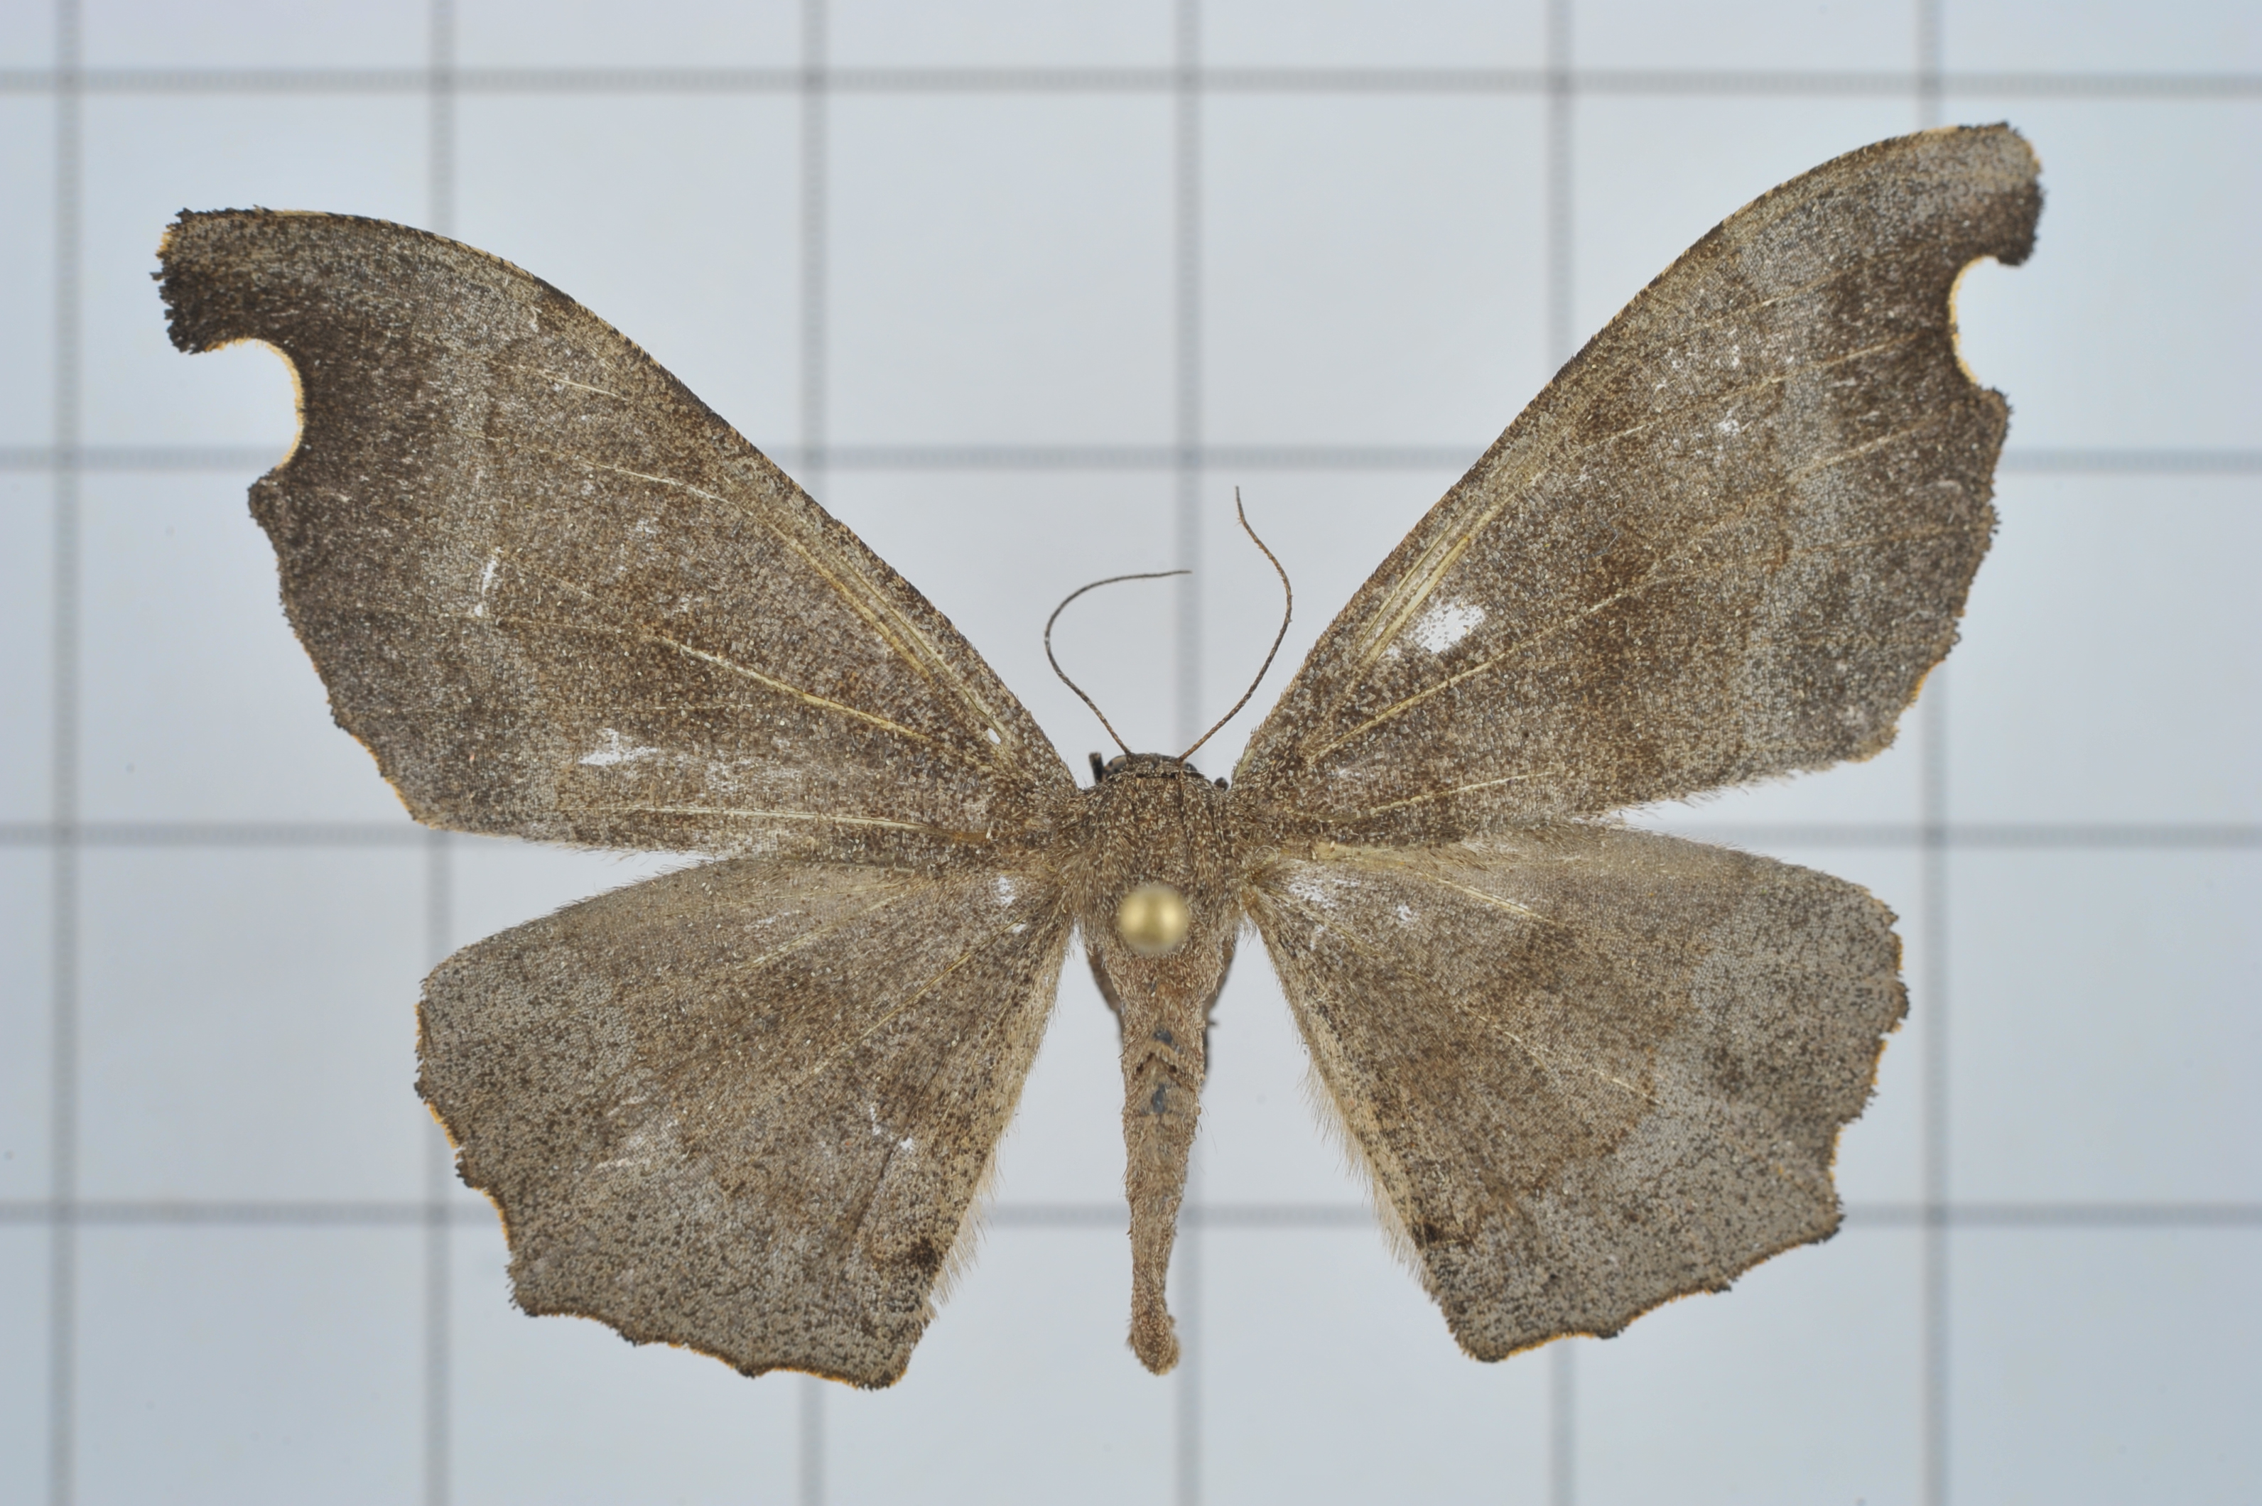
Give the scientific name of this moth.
Hyposidra talaca talaca
